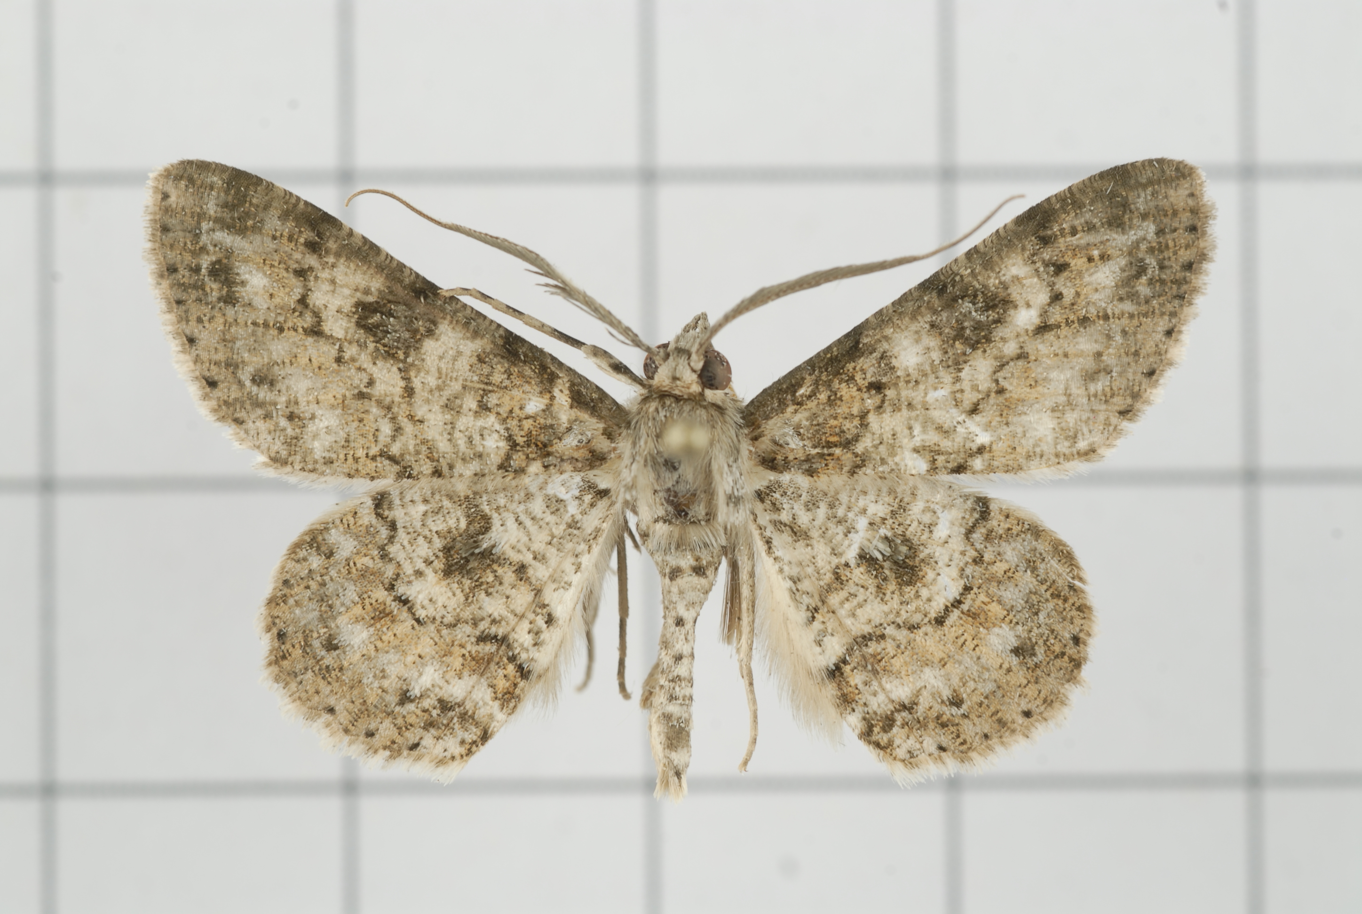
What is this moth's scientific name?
Cleora injectaria
